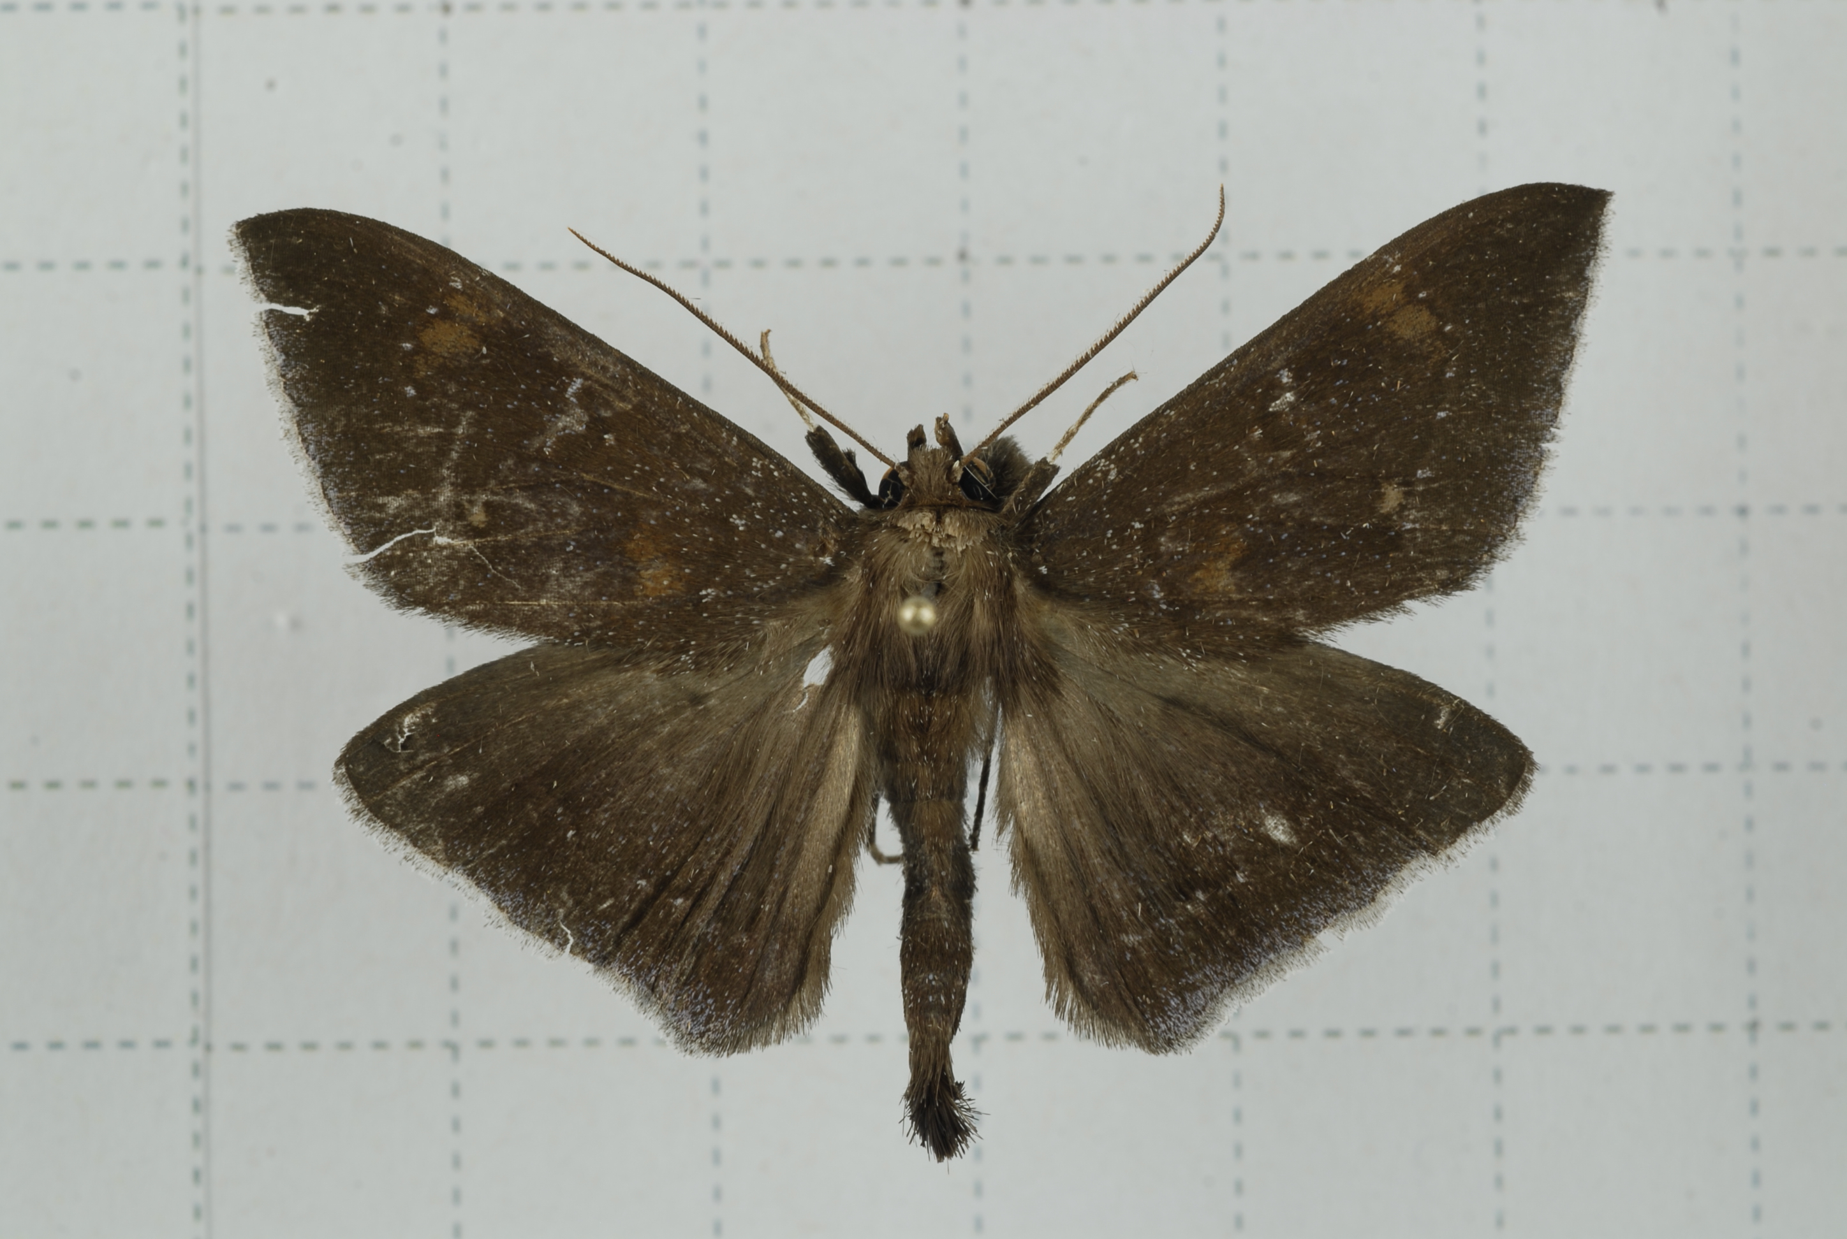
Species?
Platyja acerces
